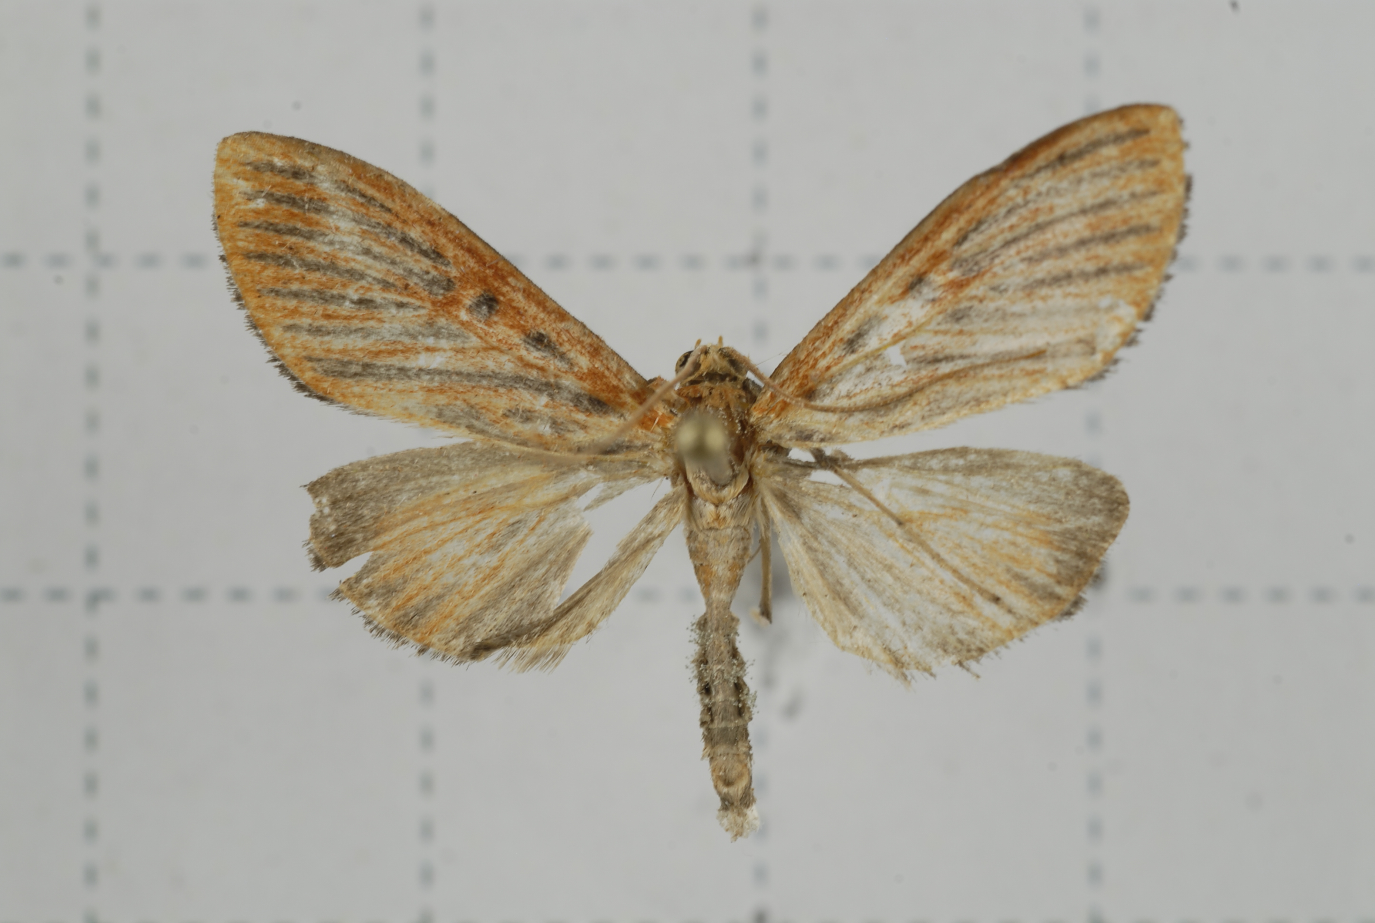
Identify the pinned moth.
Tyspanodes striata
